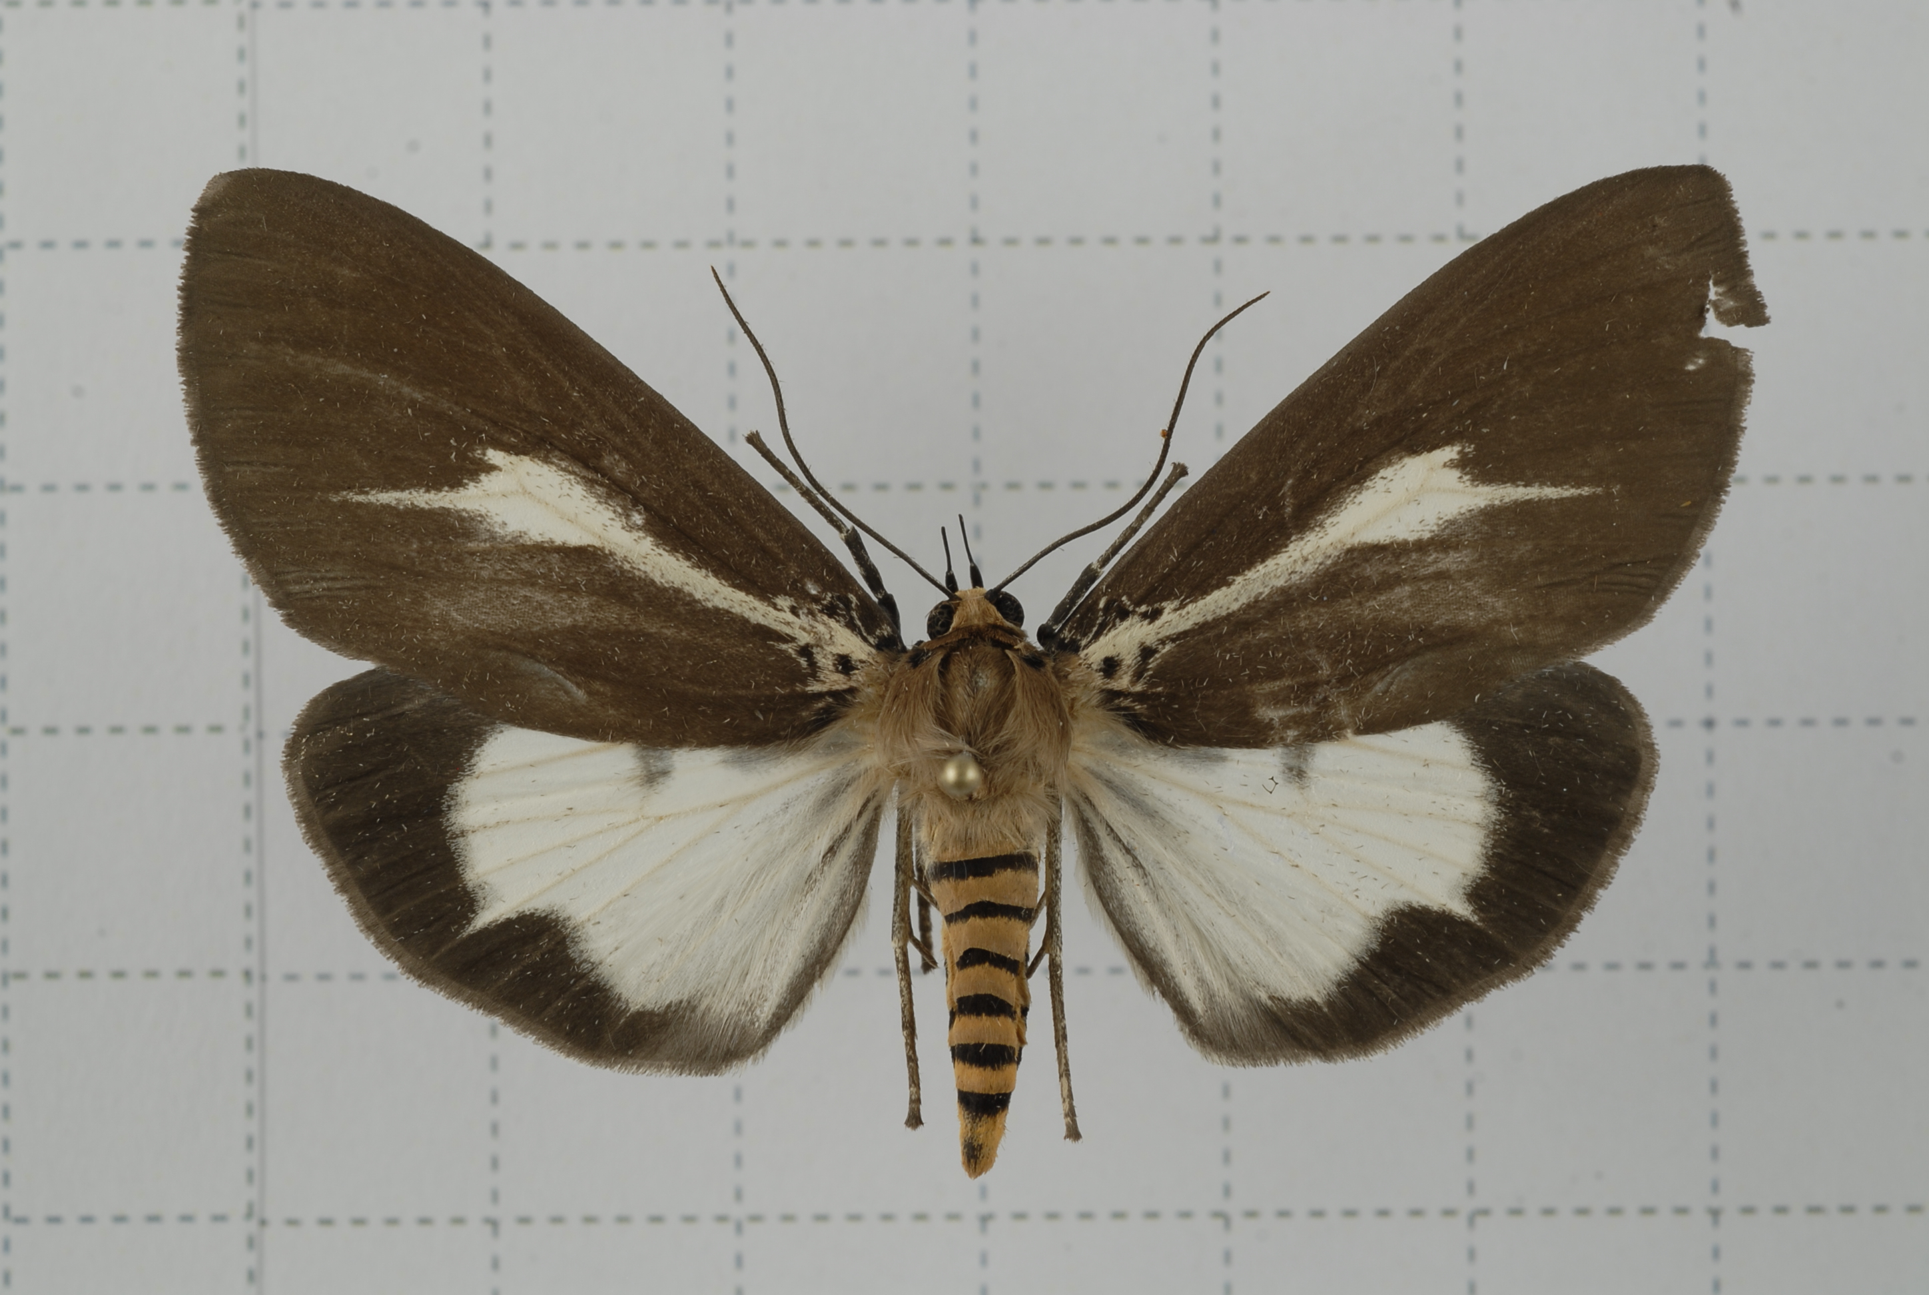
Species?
Asota heliconia zebrina
